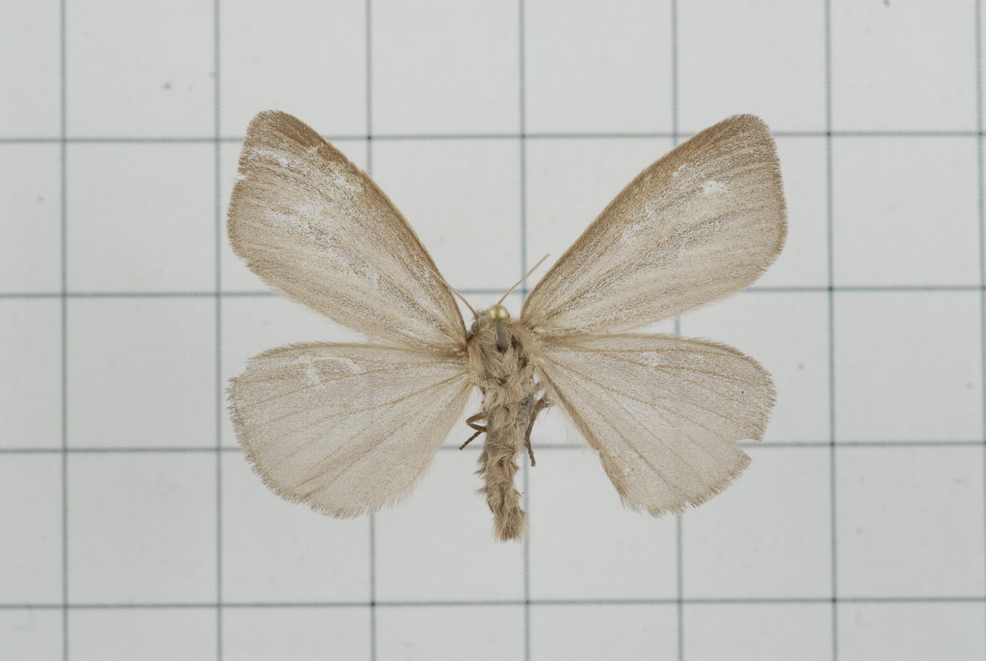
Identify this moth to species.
Pantana substrigosa
